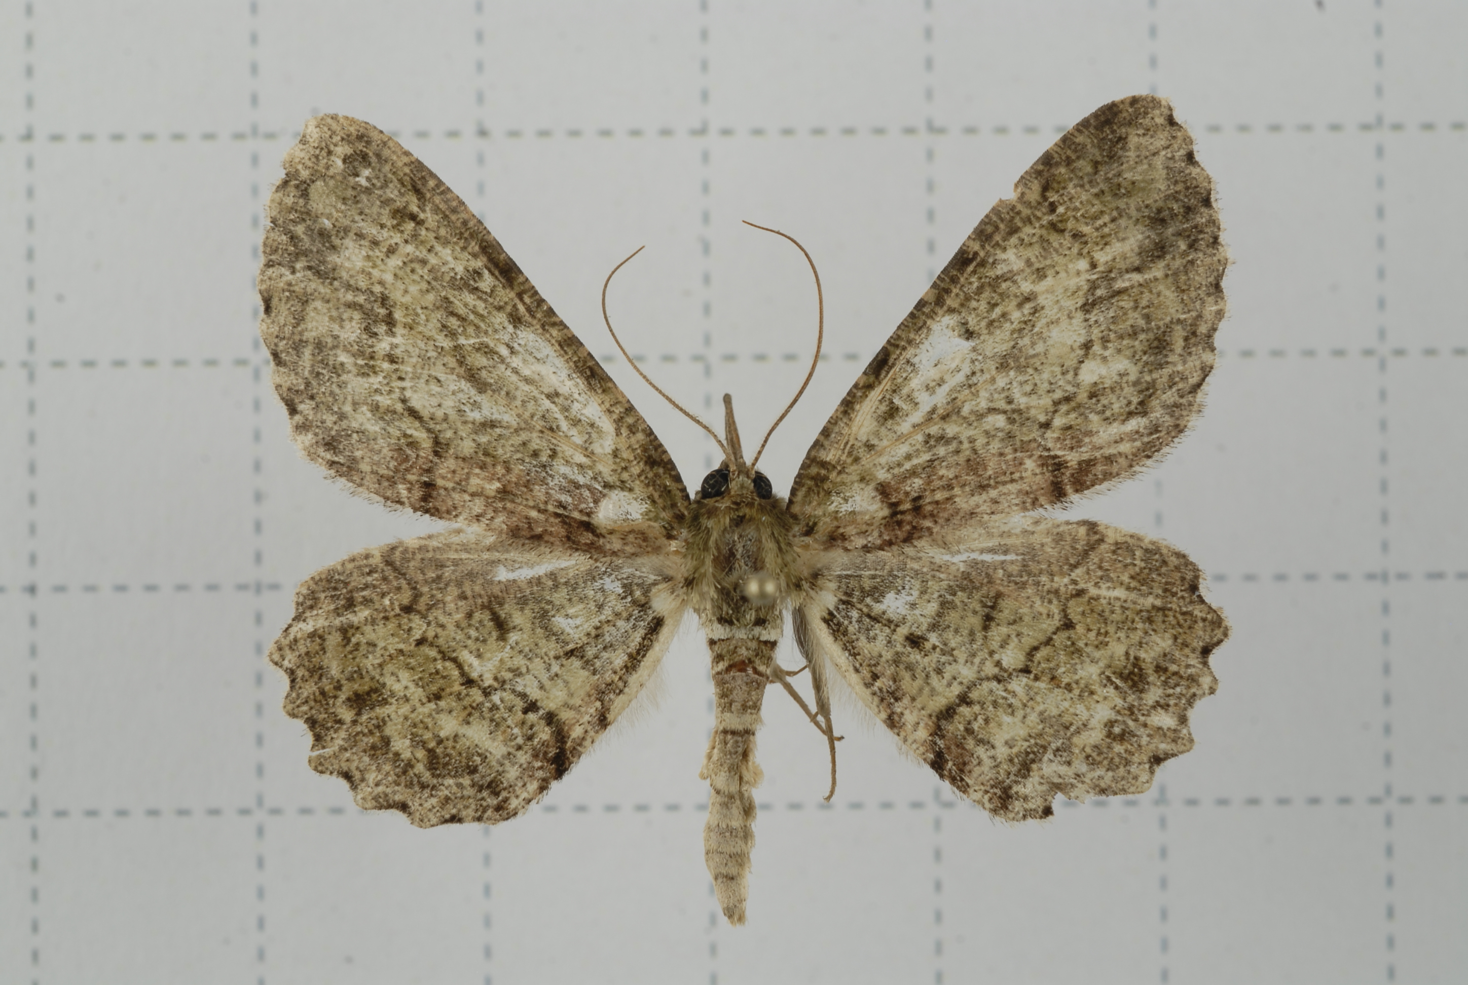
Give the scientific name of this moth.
Paradarisa chloauges chloauges
